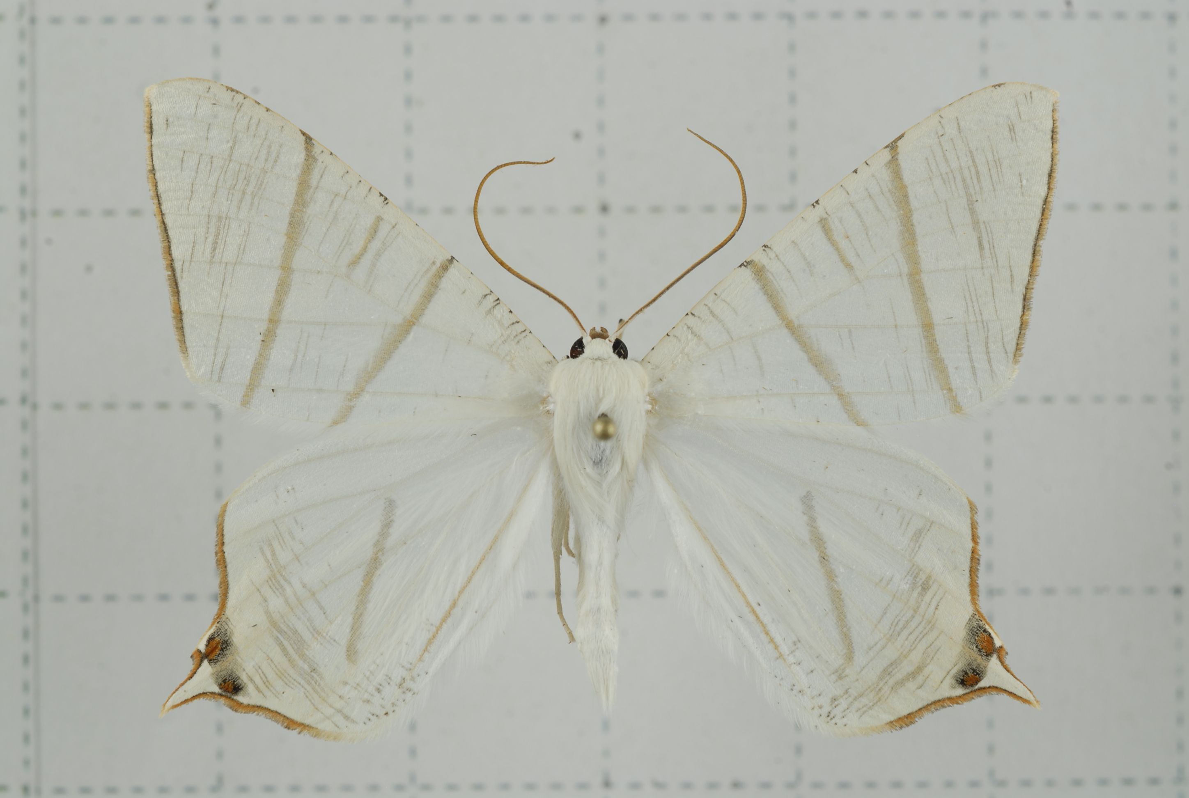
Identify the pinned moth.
Ourapteryx yerburii virescens
